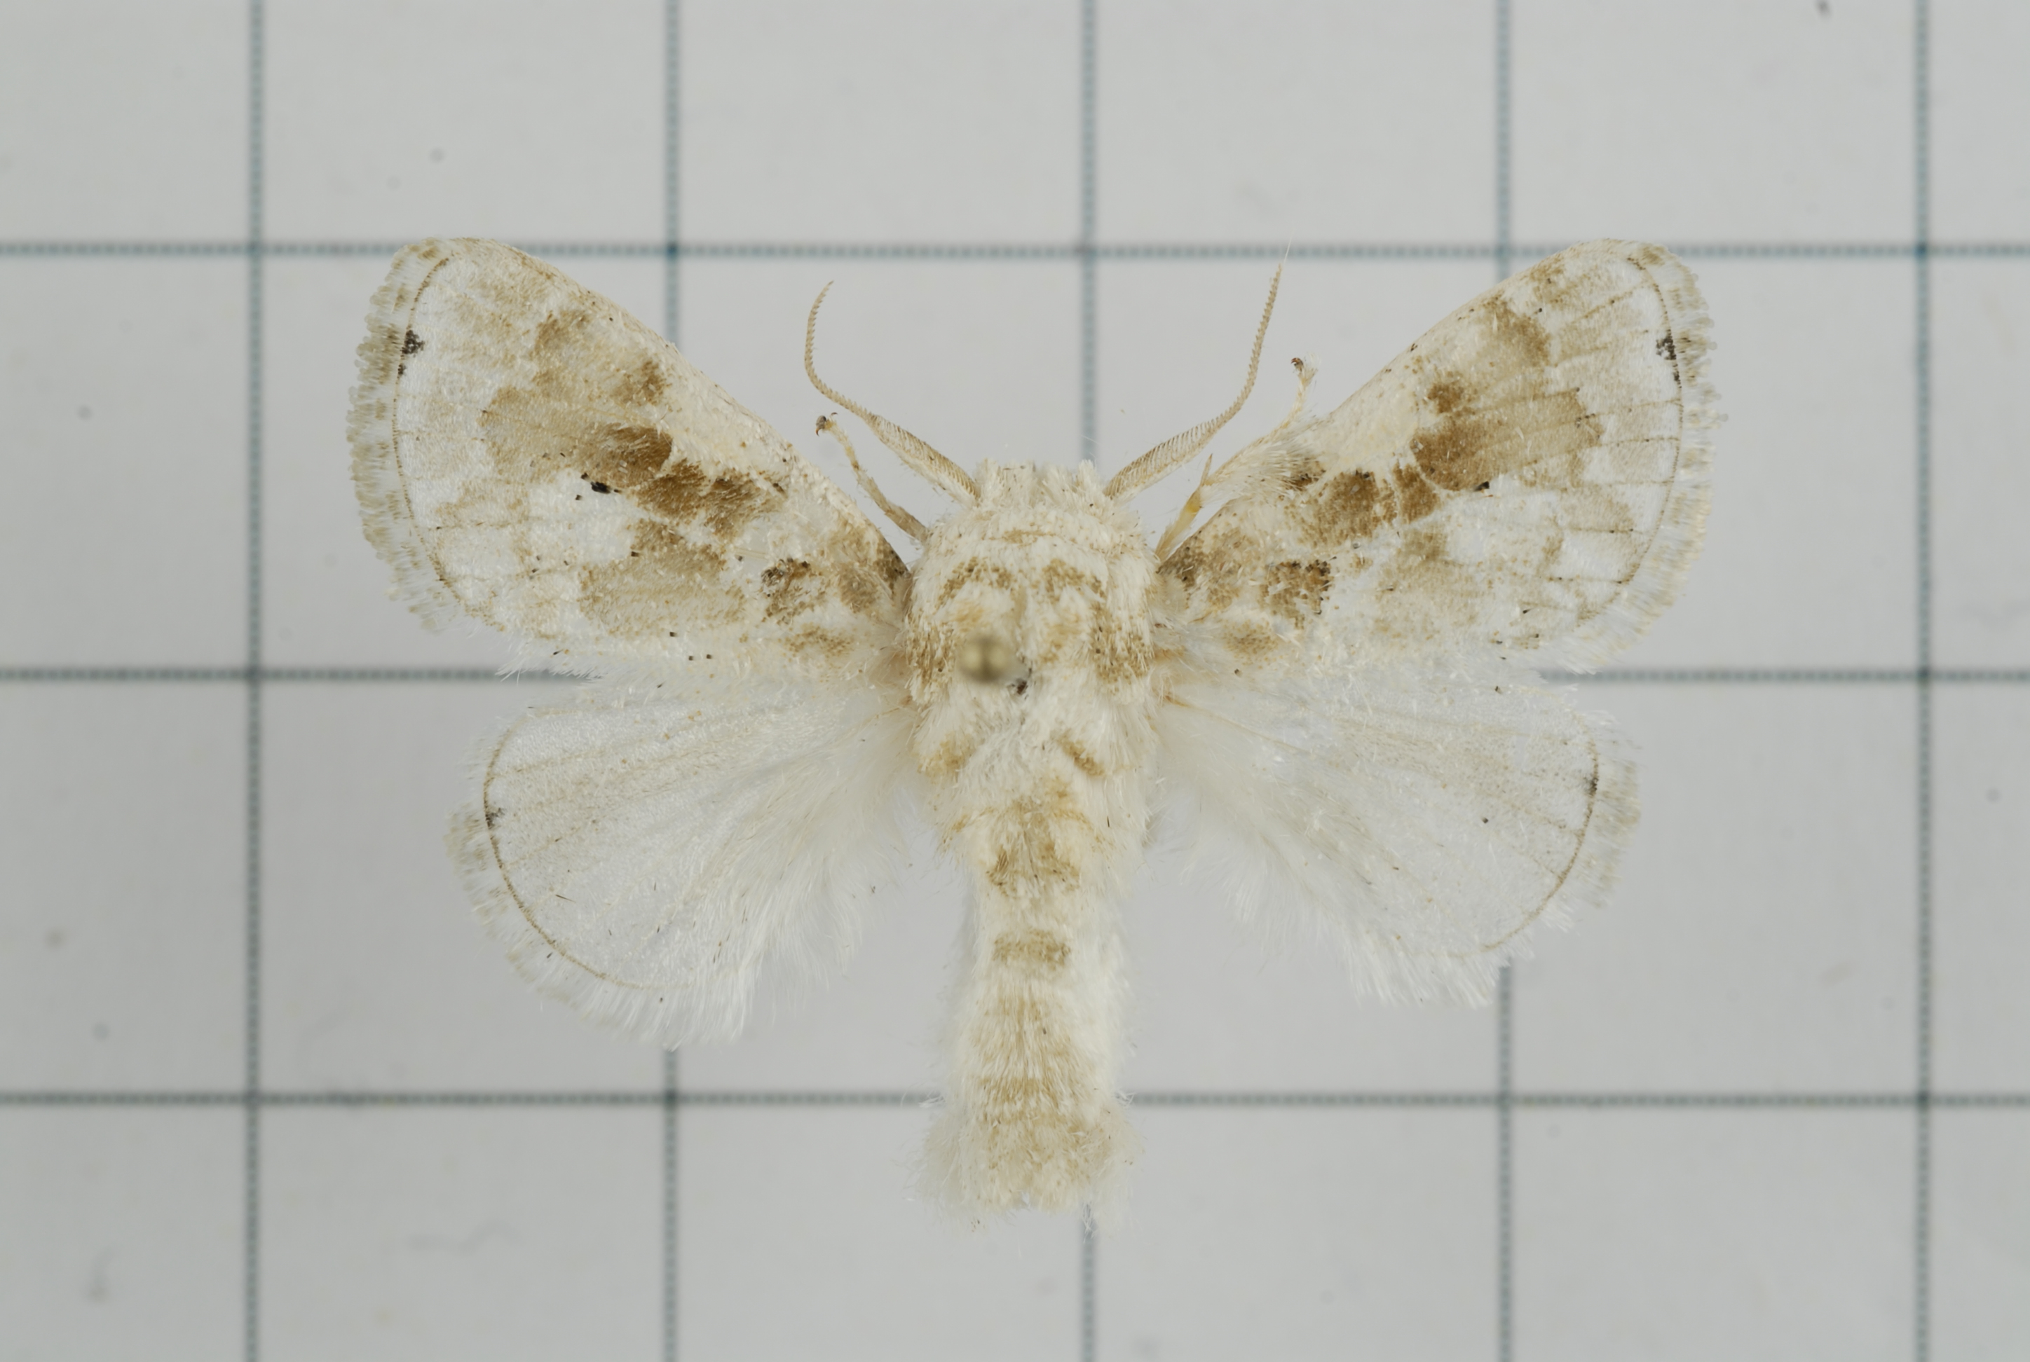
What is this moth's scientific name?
Altha melanopsis
